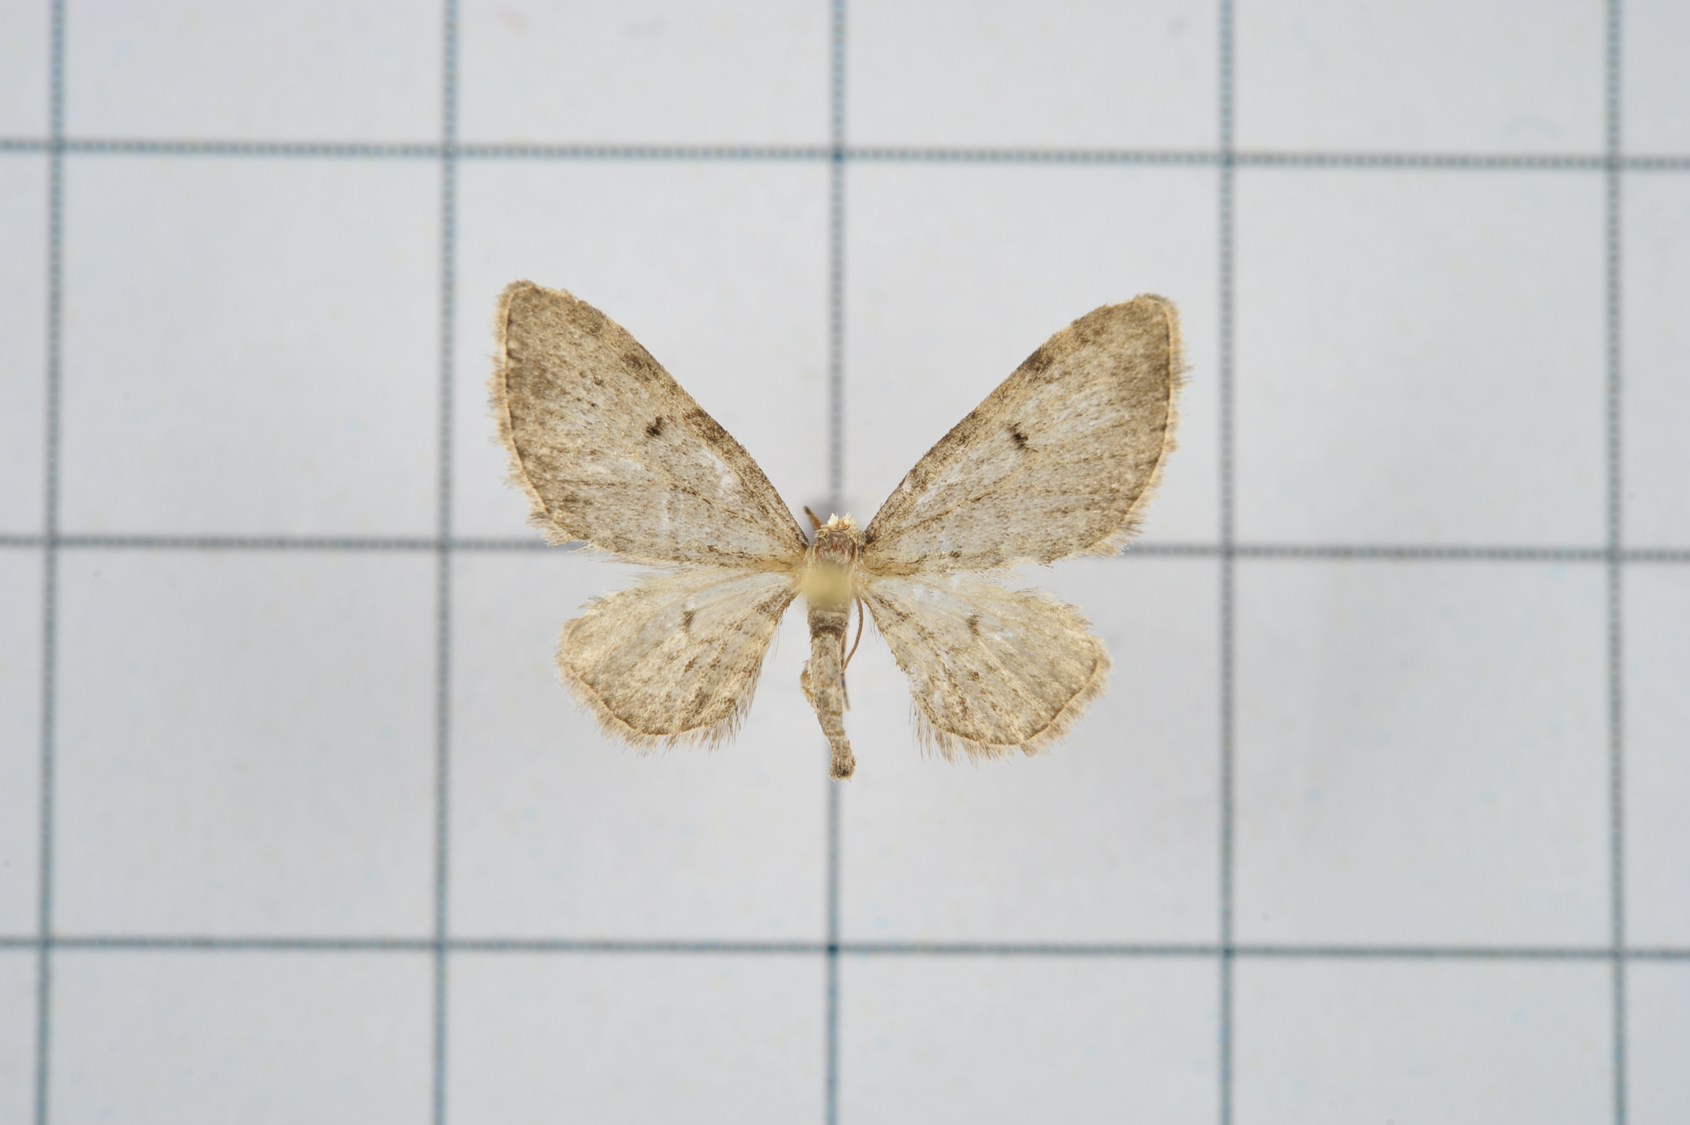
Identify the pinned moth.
Eupithecia masculina
